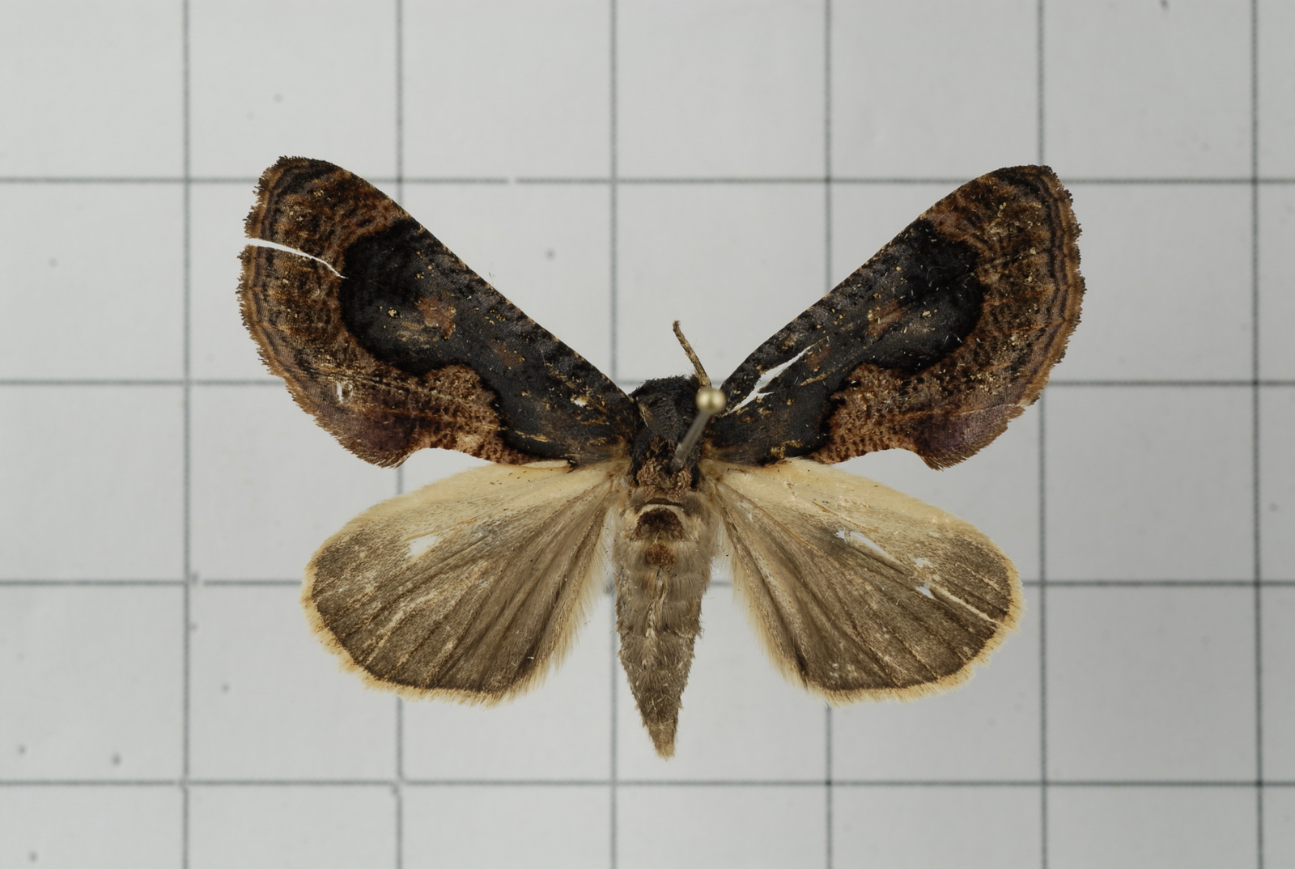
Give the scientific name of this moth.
Batracharta divisa
